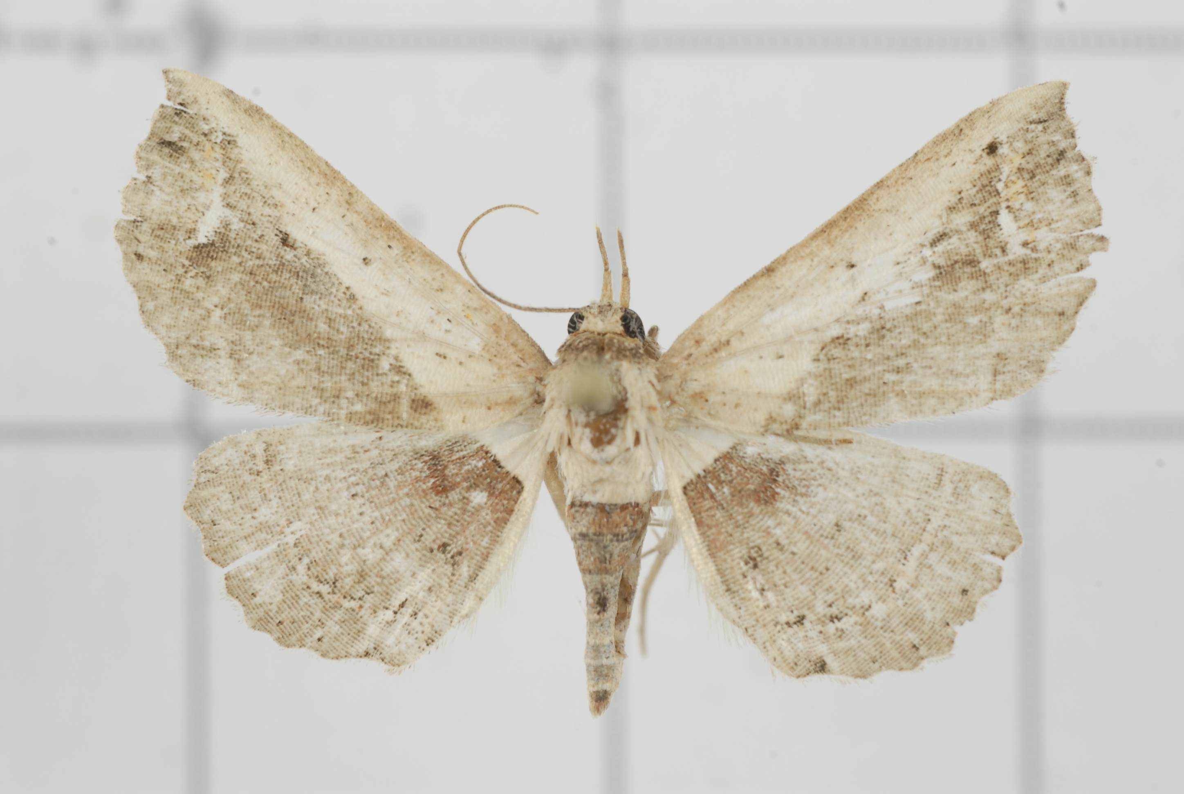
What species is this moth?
Lophoruza lunifera
